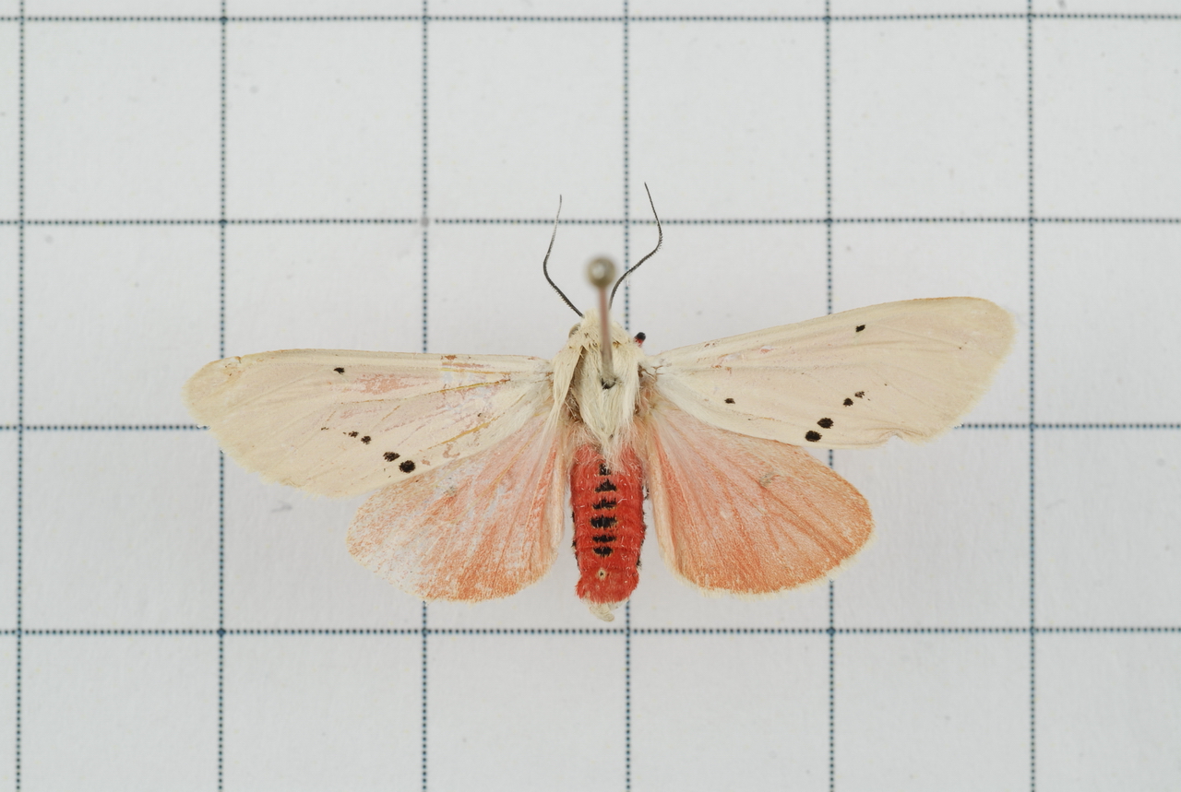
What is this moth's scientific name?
Spilarctia subcarnea
